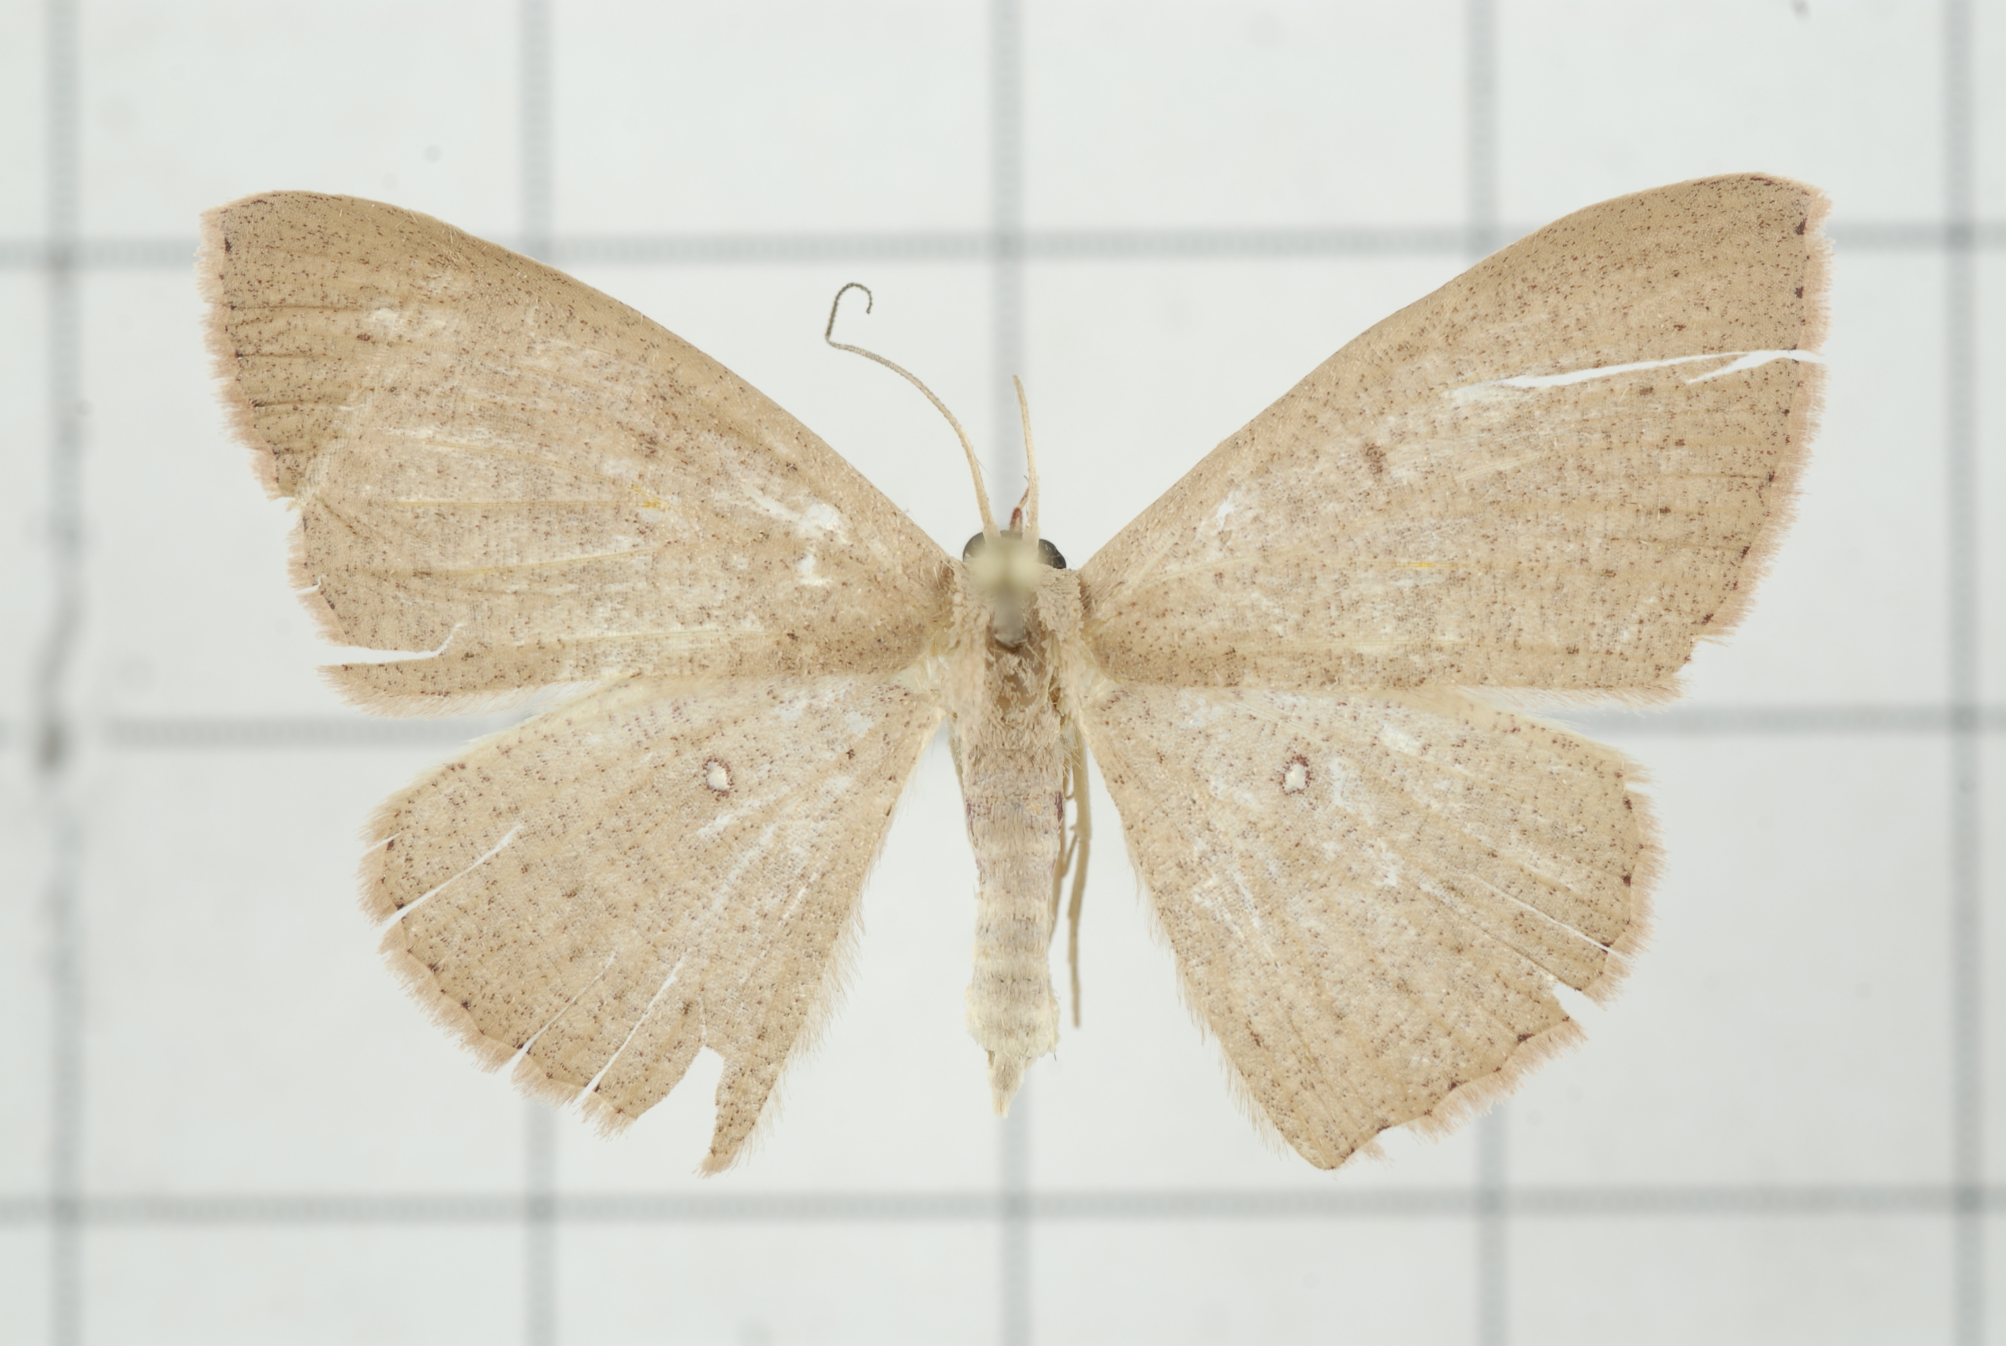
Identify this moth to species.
Perixera absconditaria
